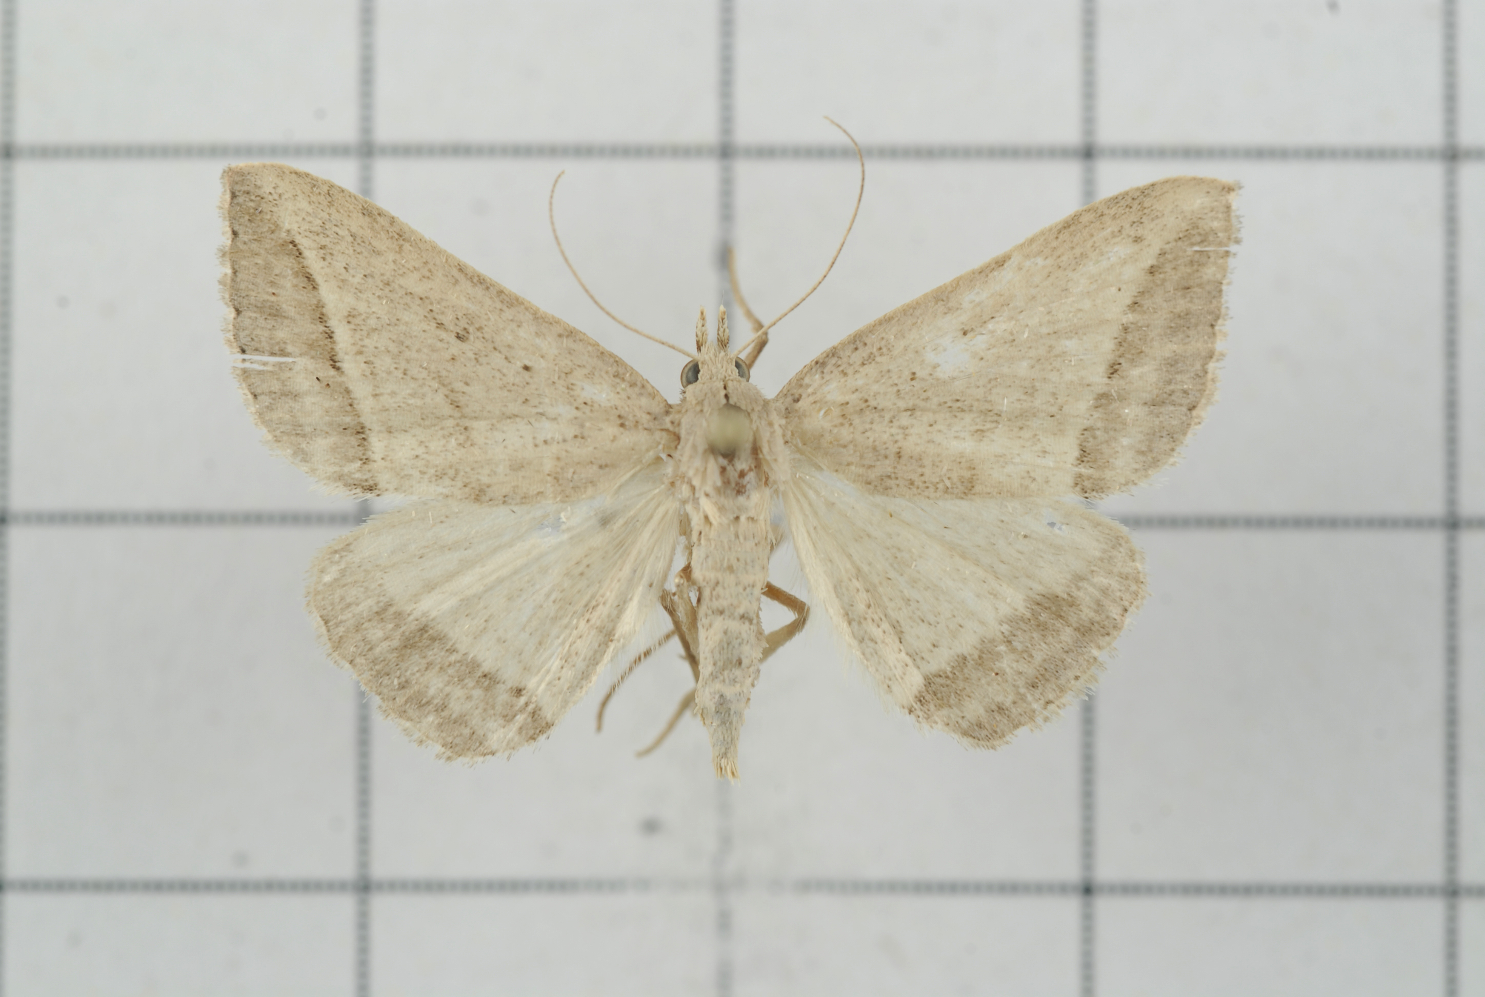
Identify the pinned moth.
Blasticorhinus bifasciata
